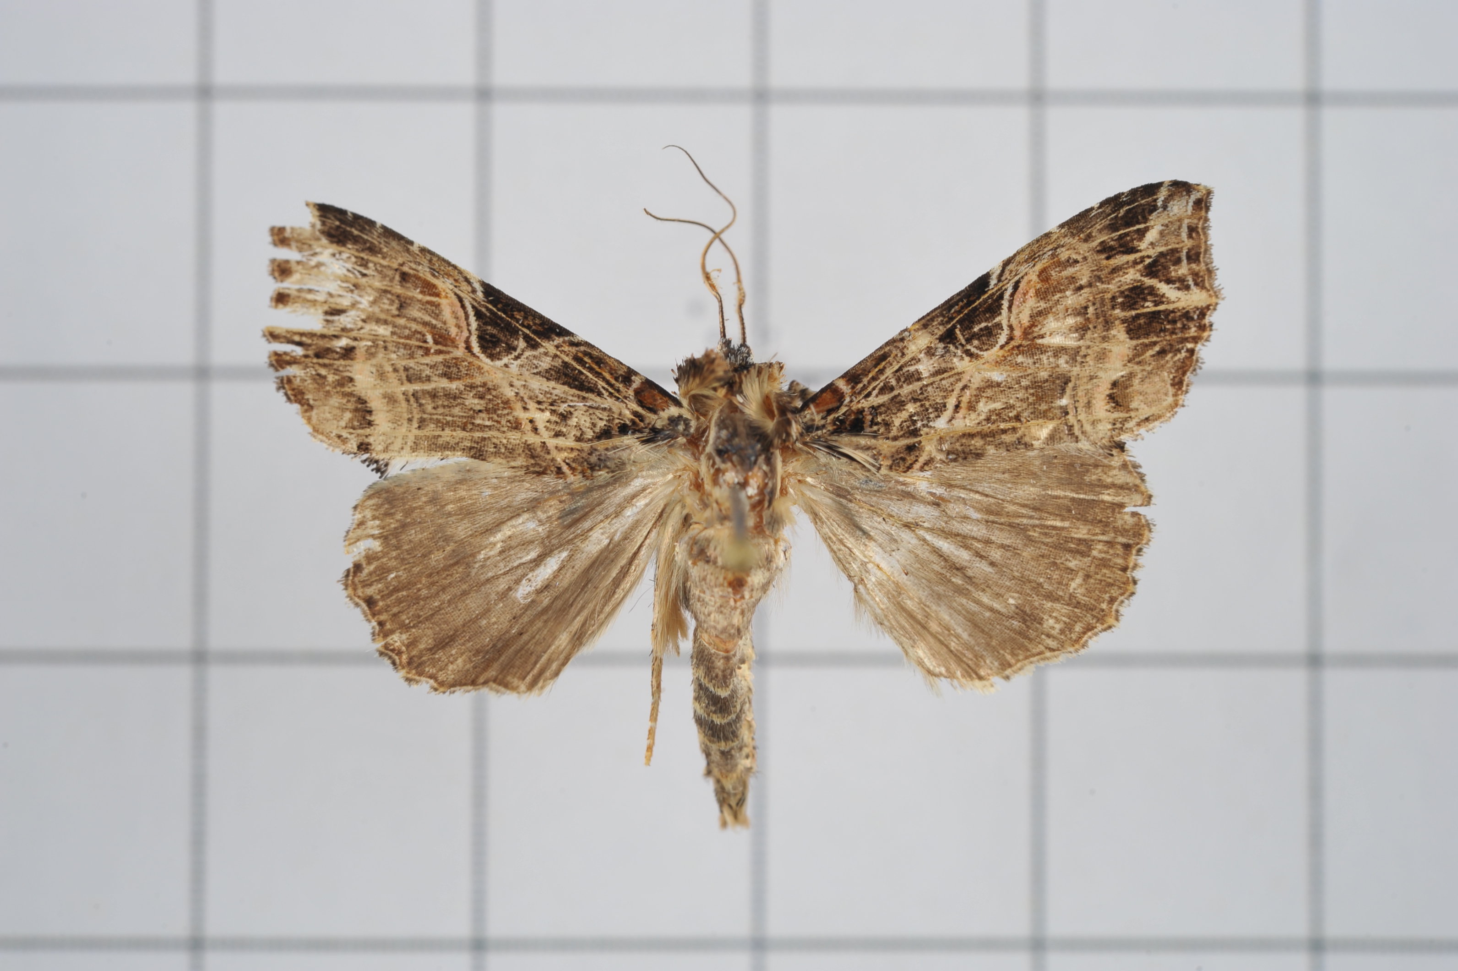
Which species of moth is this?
Callopistria maillardi maillardi
